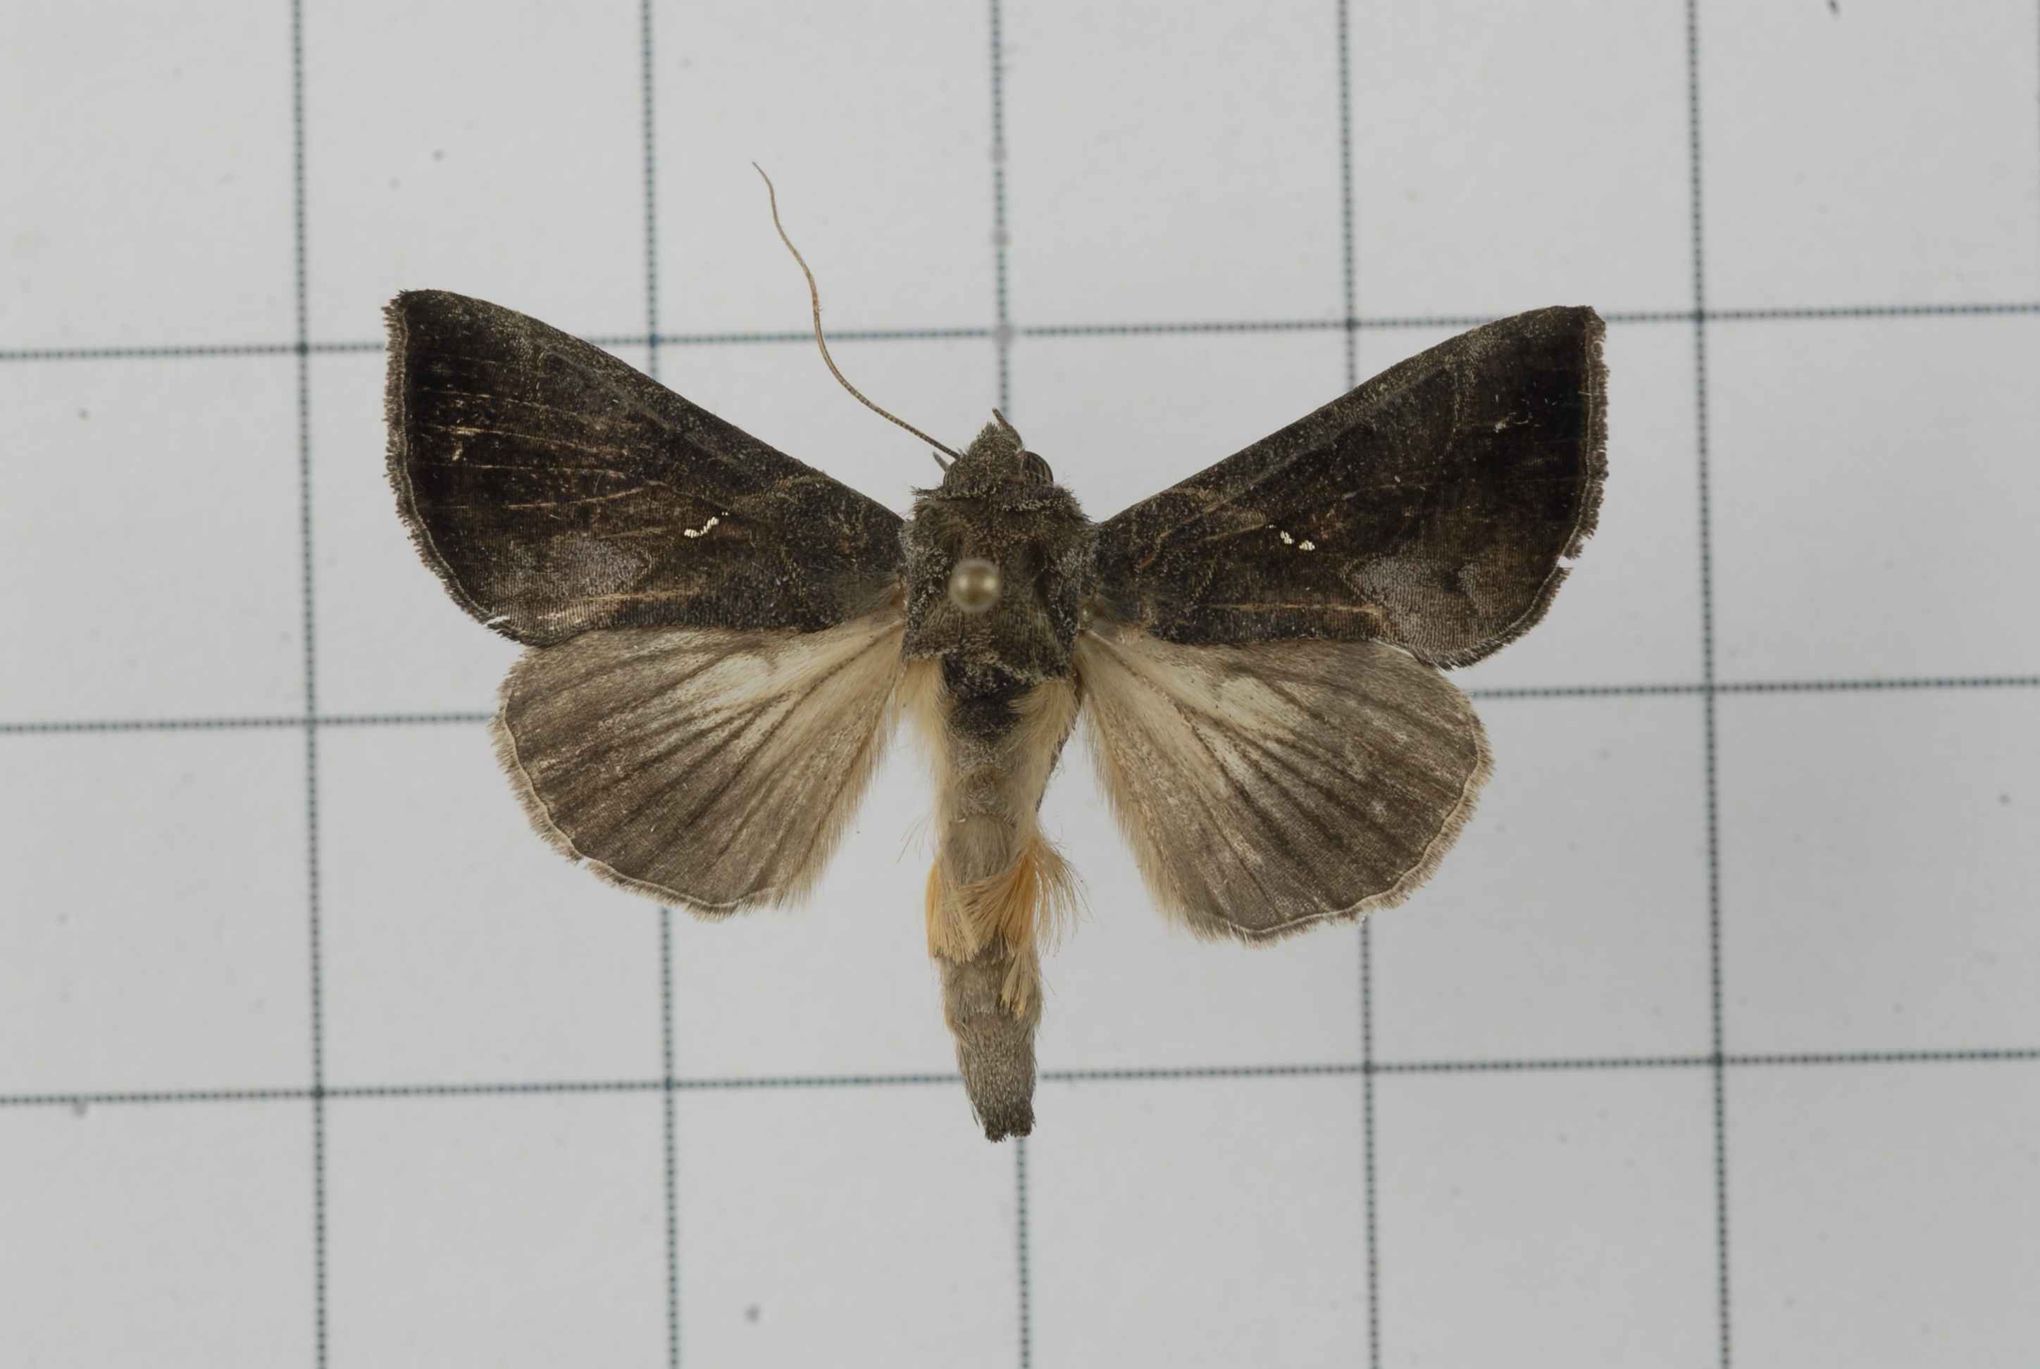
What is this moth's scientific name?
Chrysodeixis heberachis
